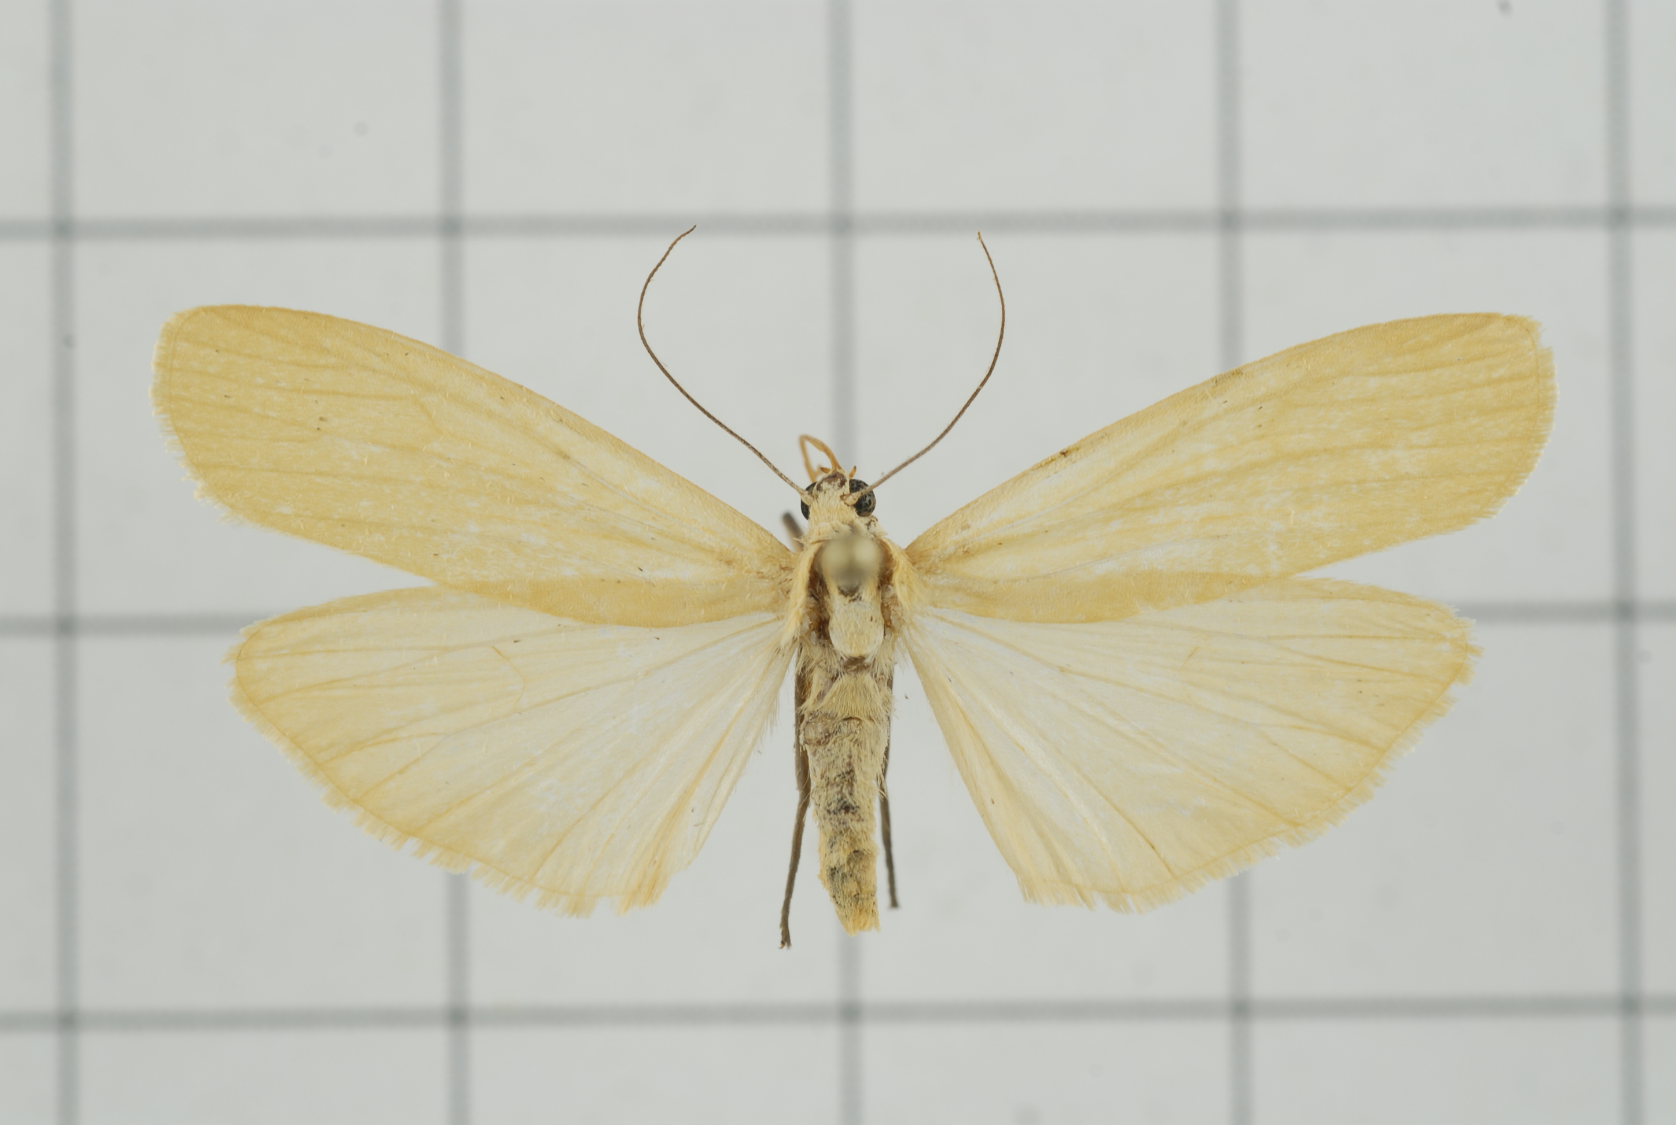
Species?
Katha magnata magnata
